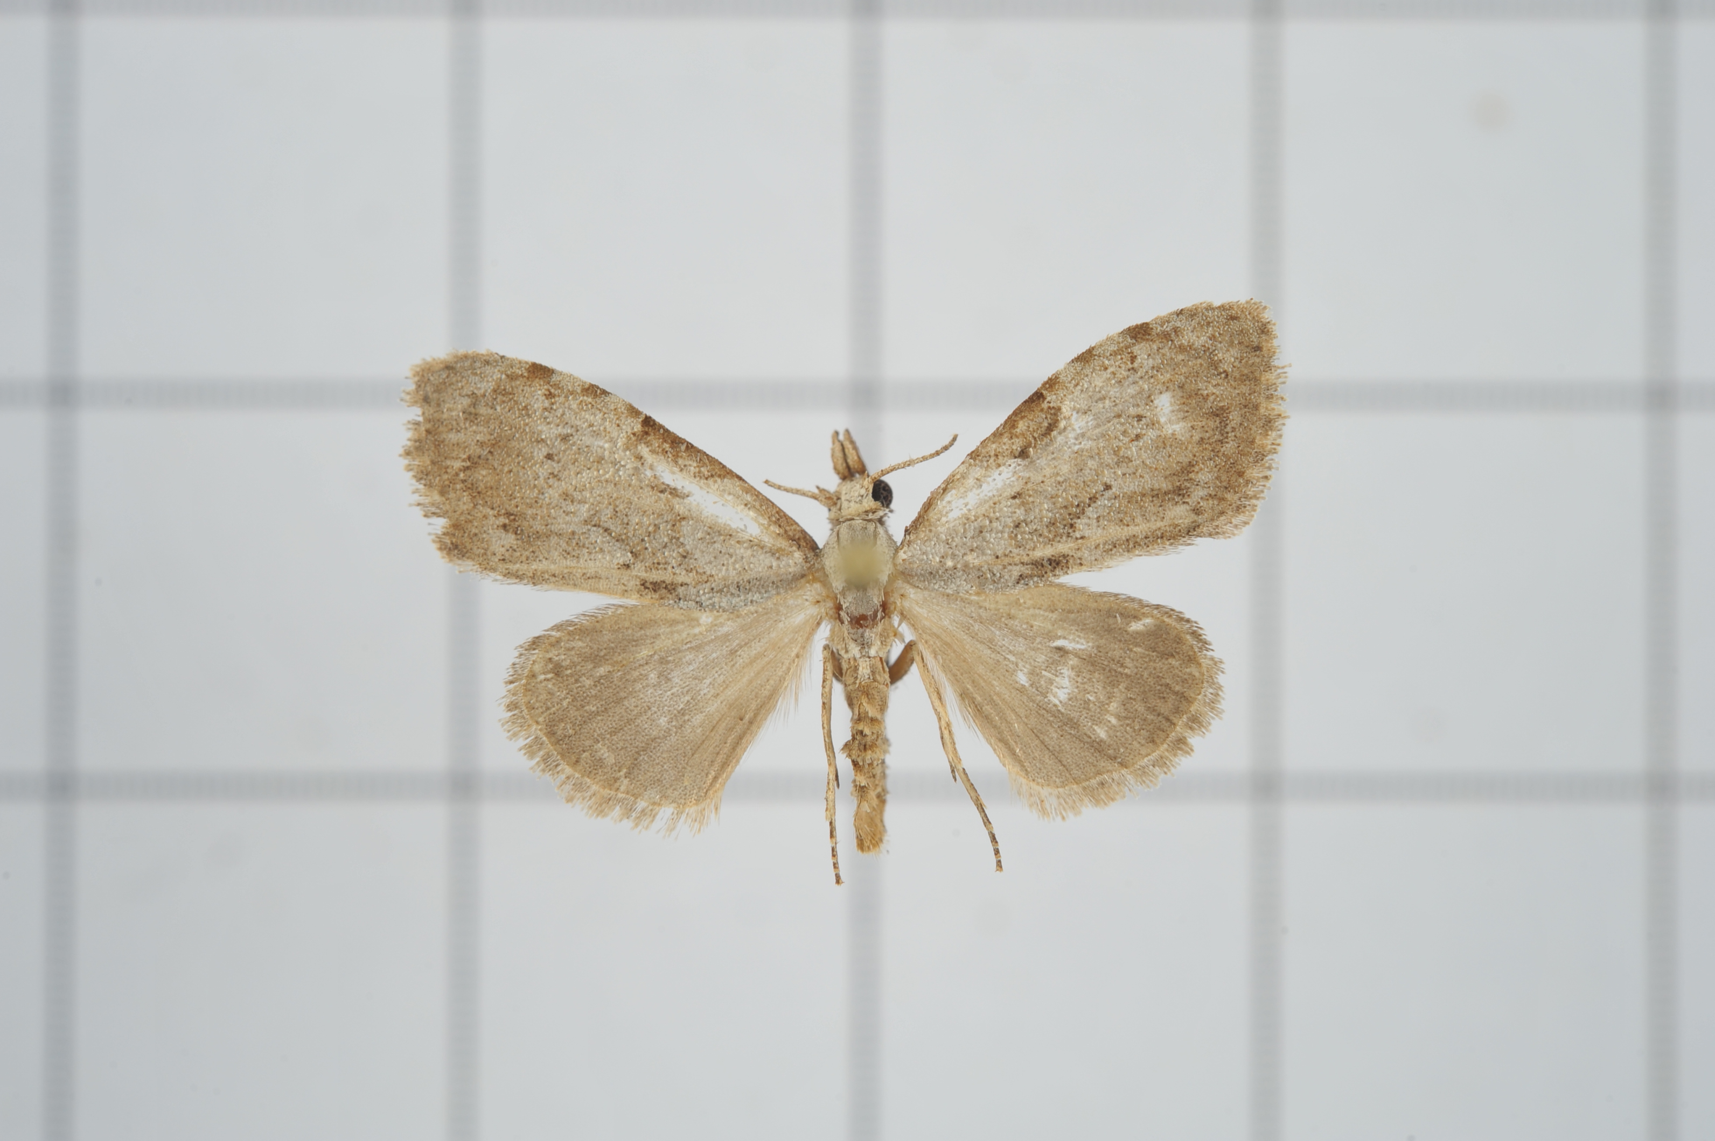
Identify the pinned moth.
Meganola major takasago
